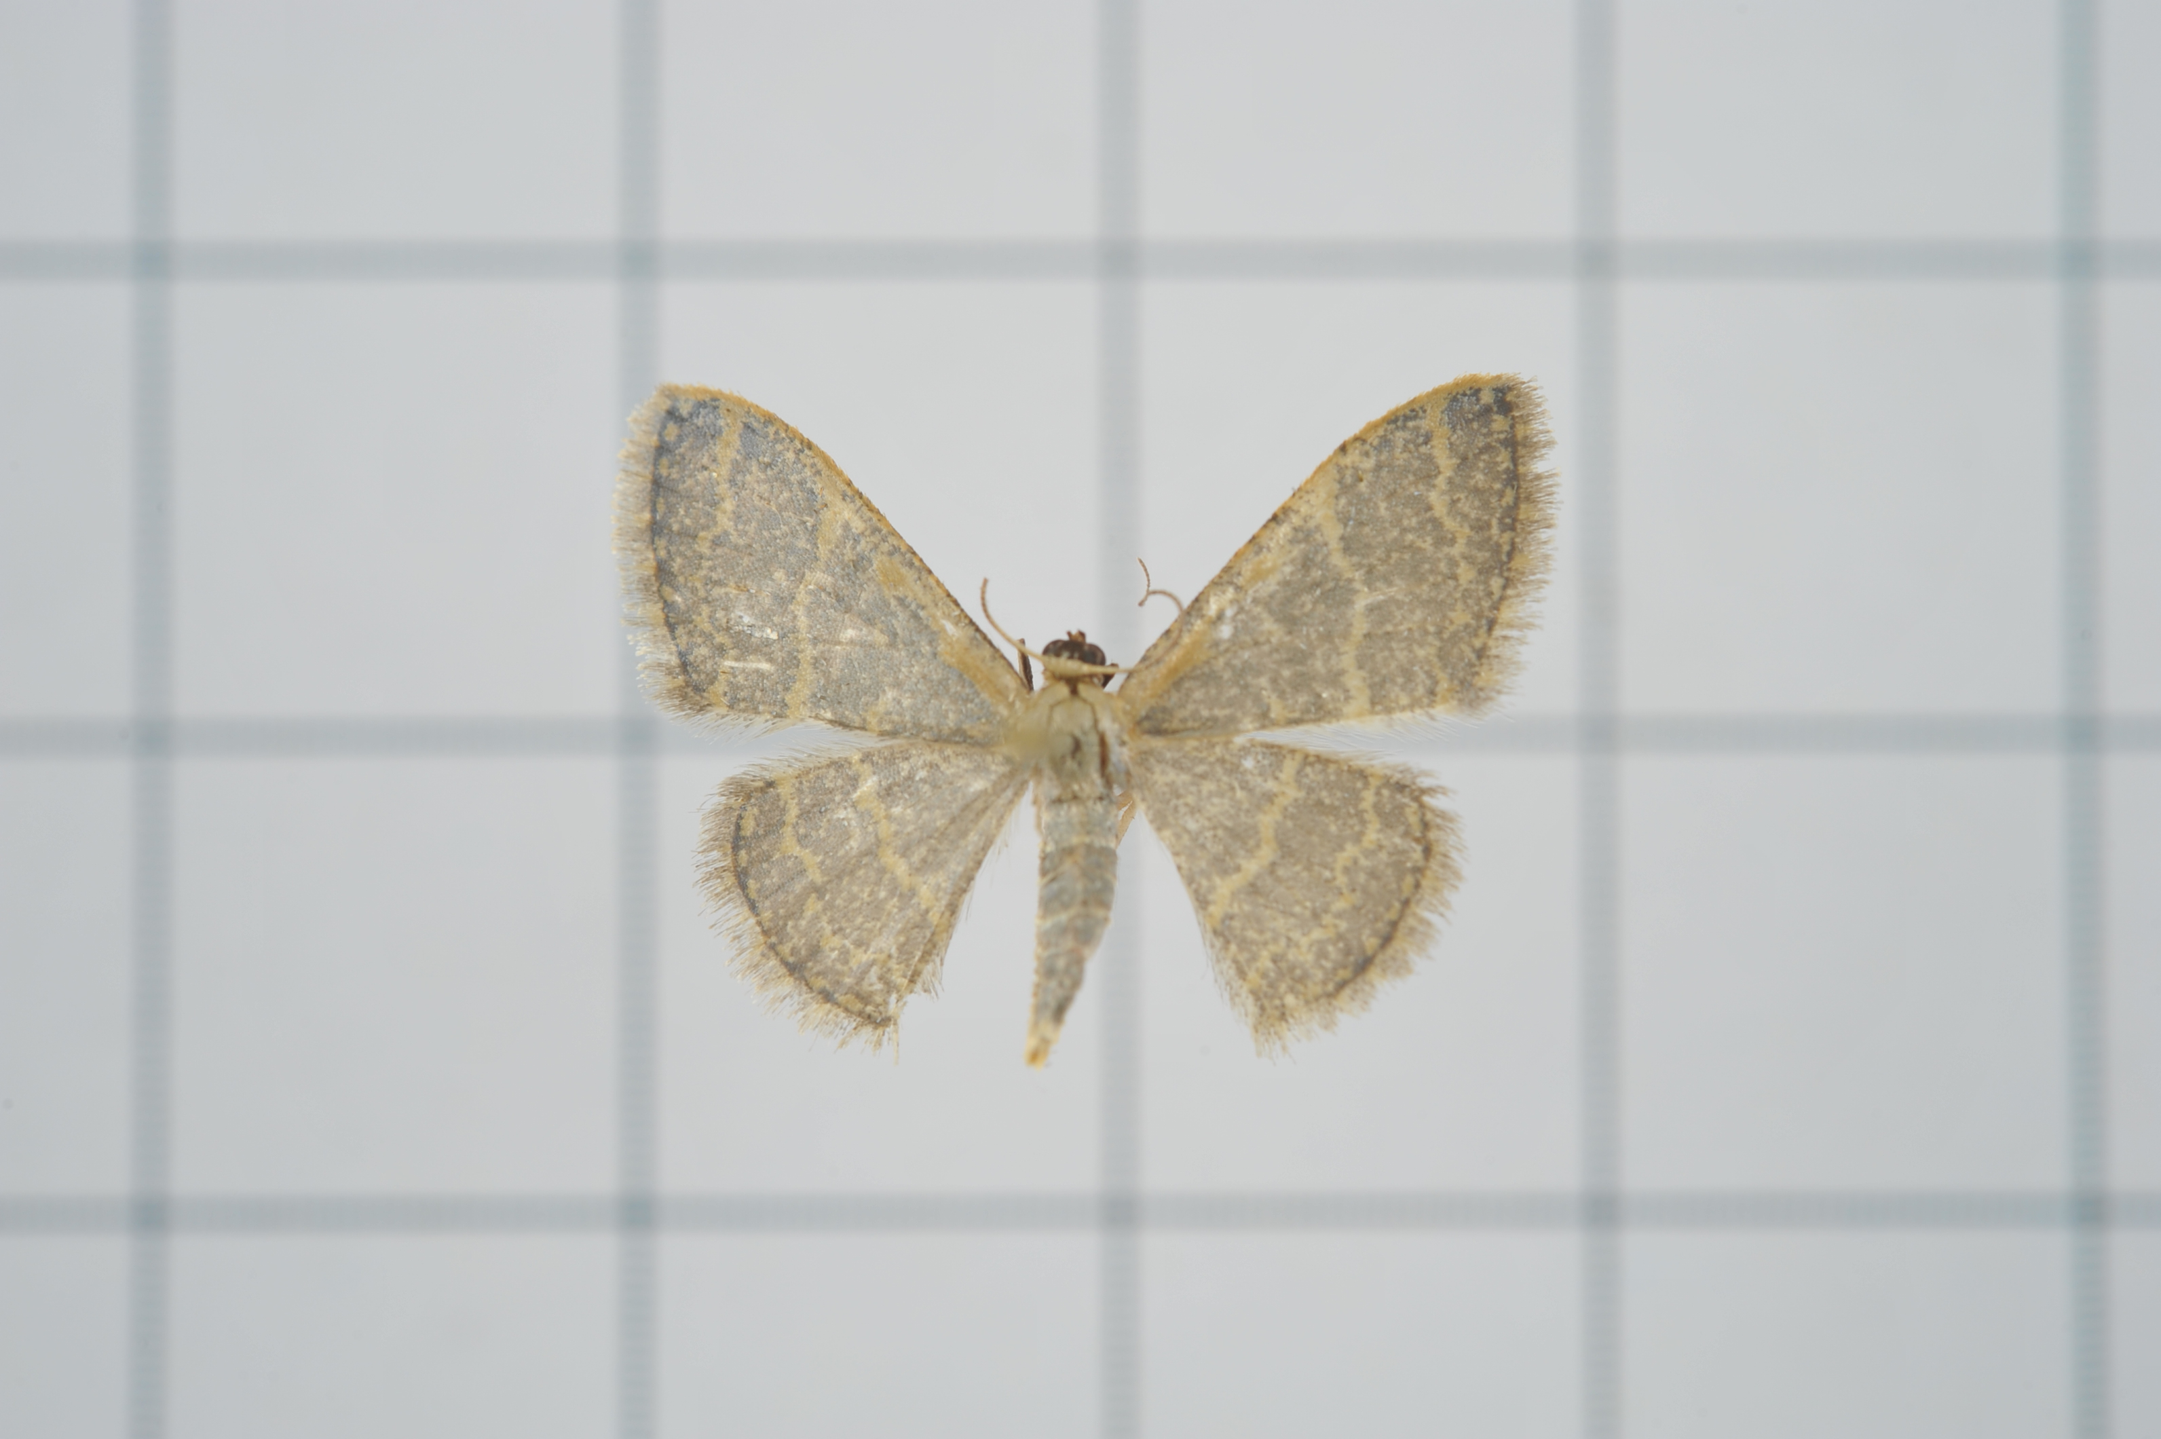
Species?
Lophophleps purpurea
